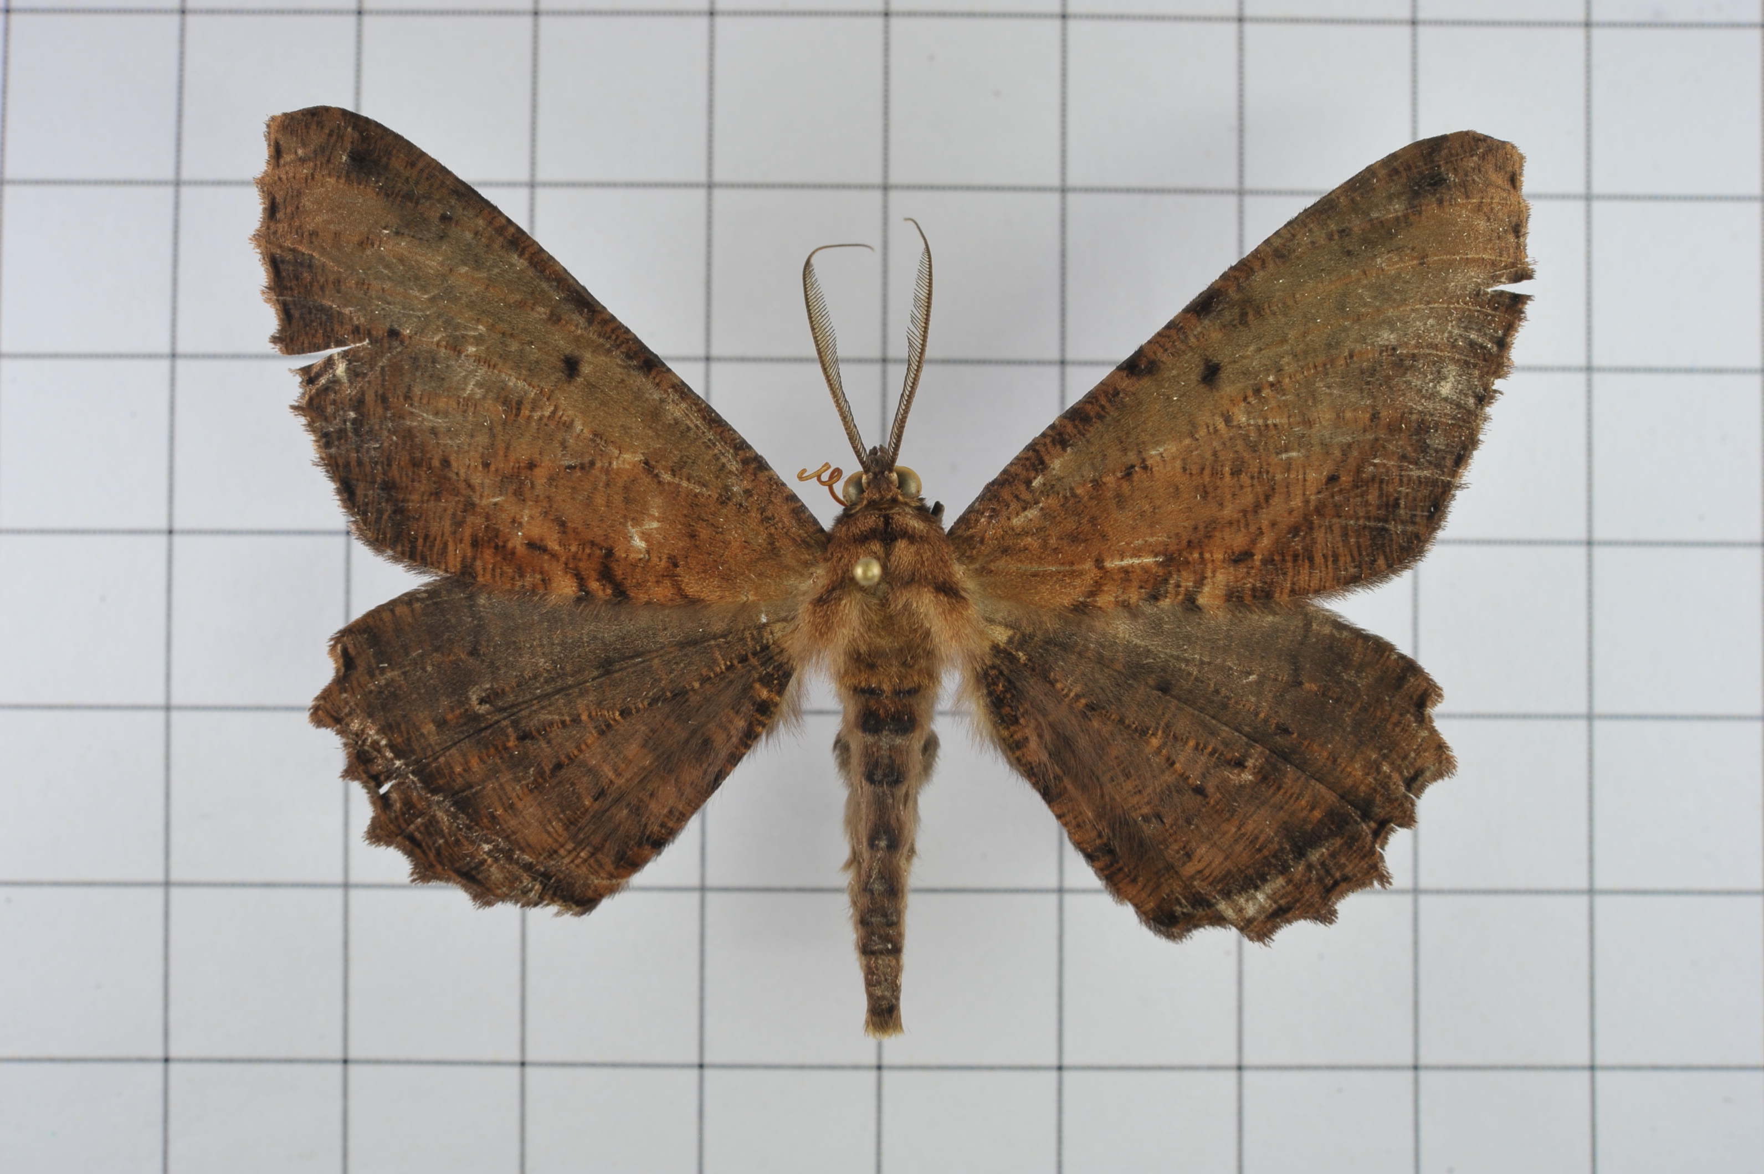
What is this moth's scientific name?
Chorodna creataria
